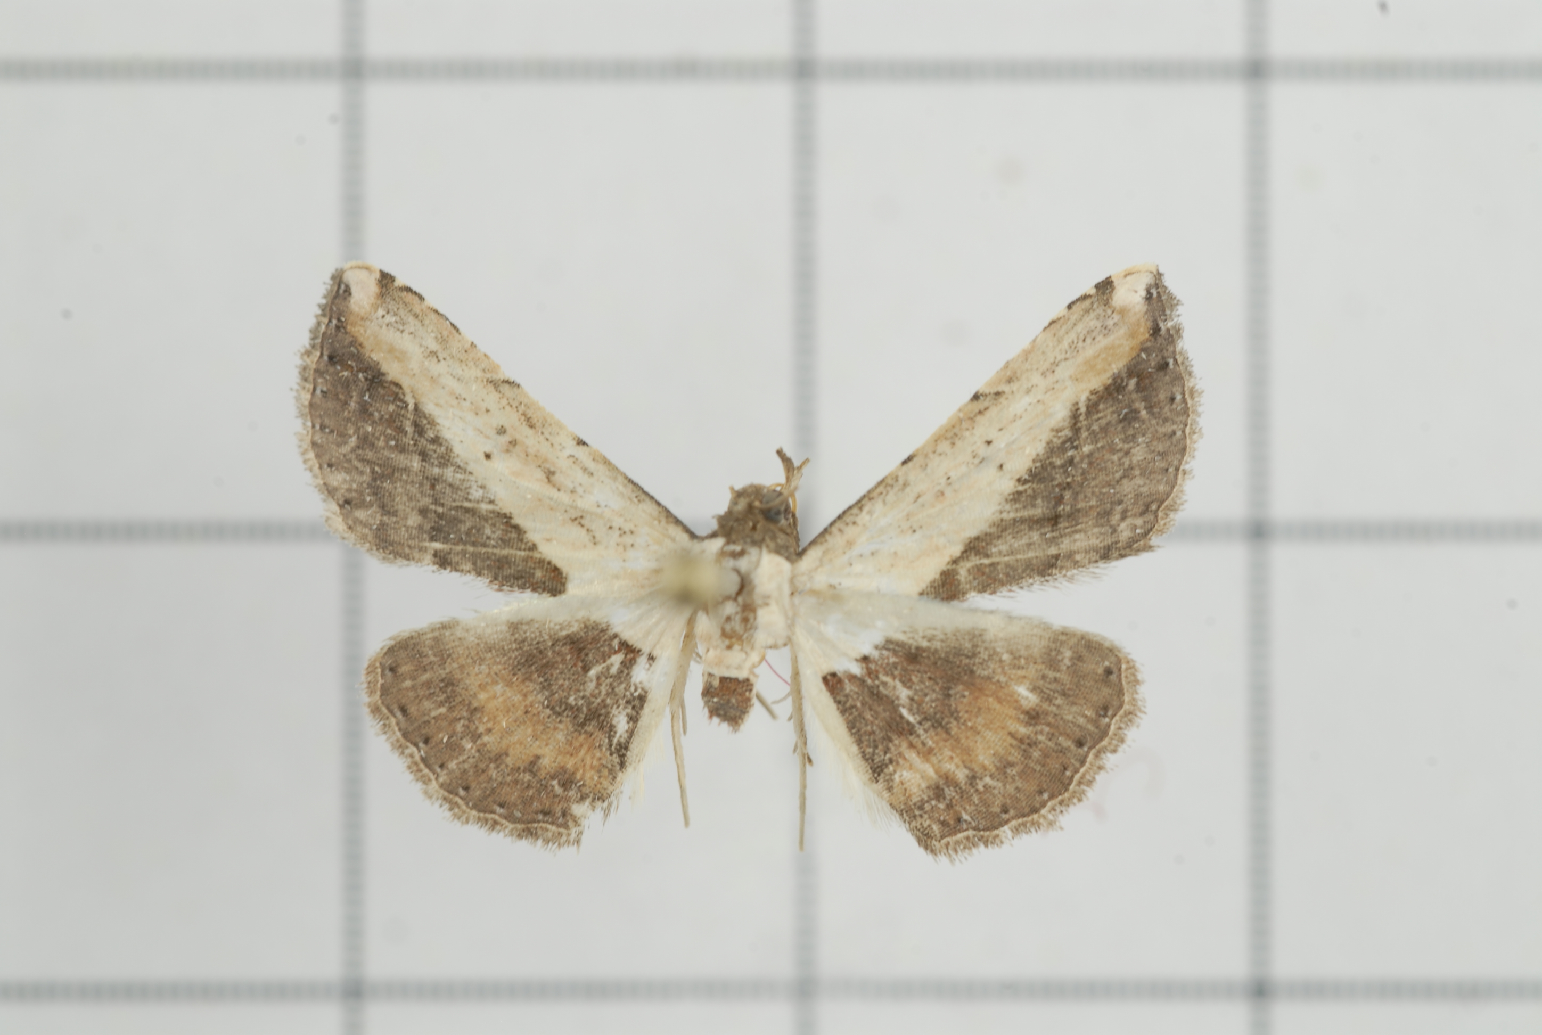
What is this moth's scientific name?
Ataboruza divisa
